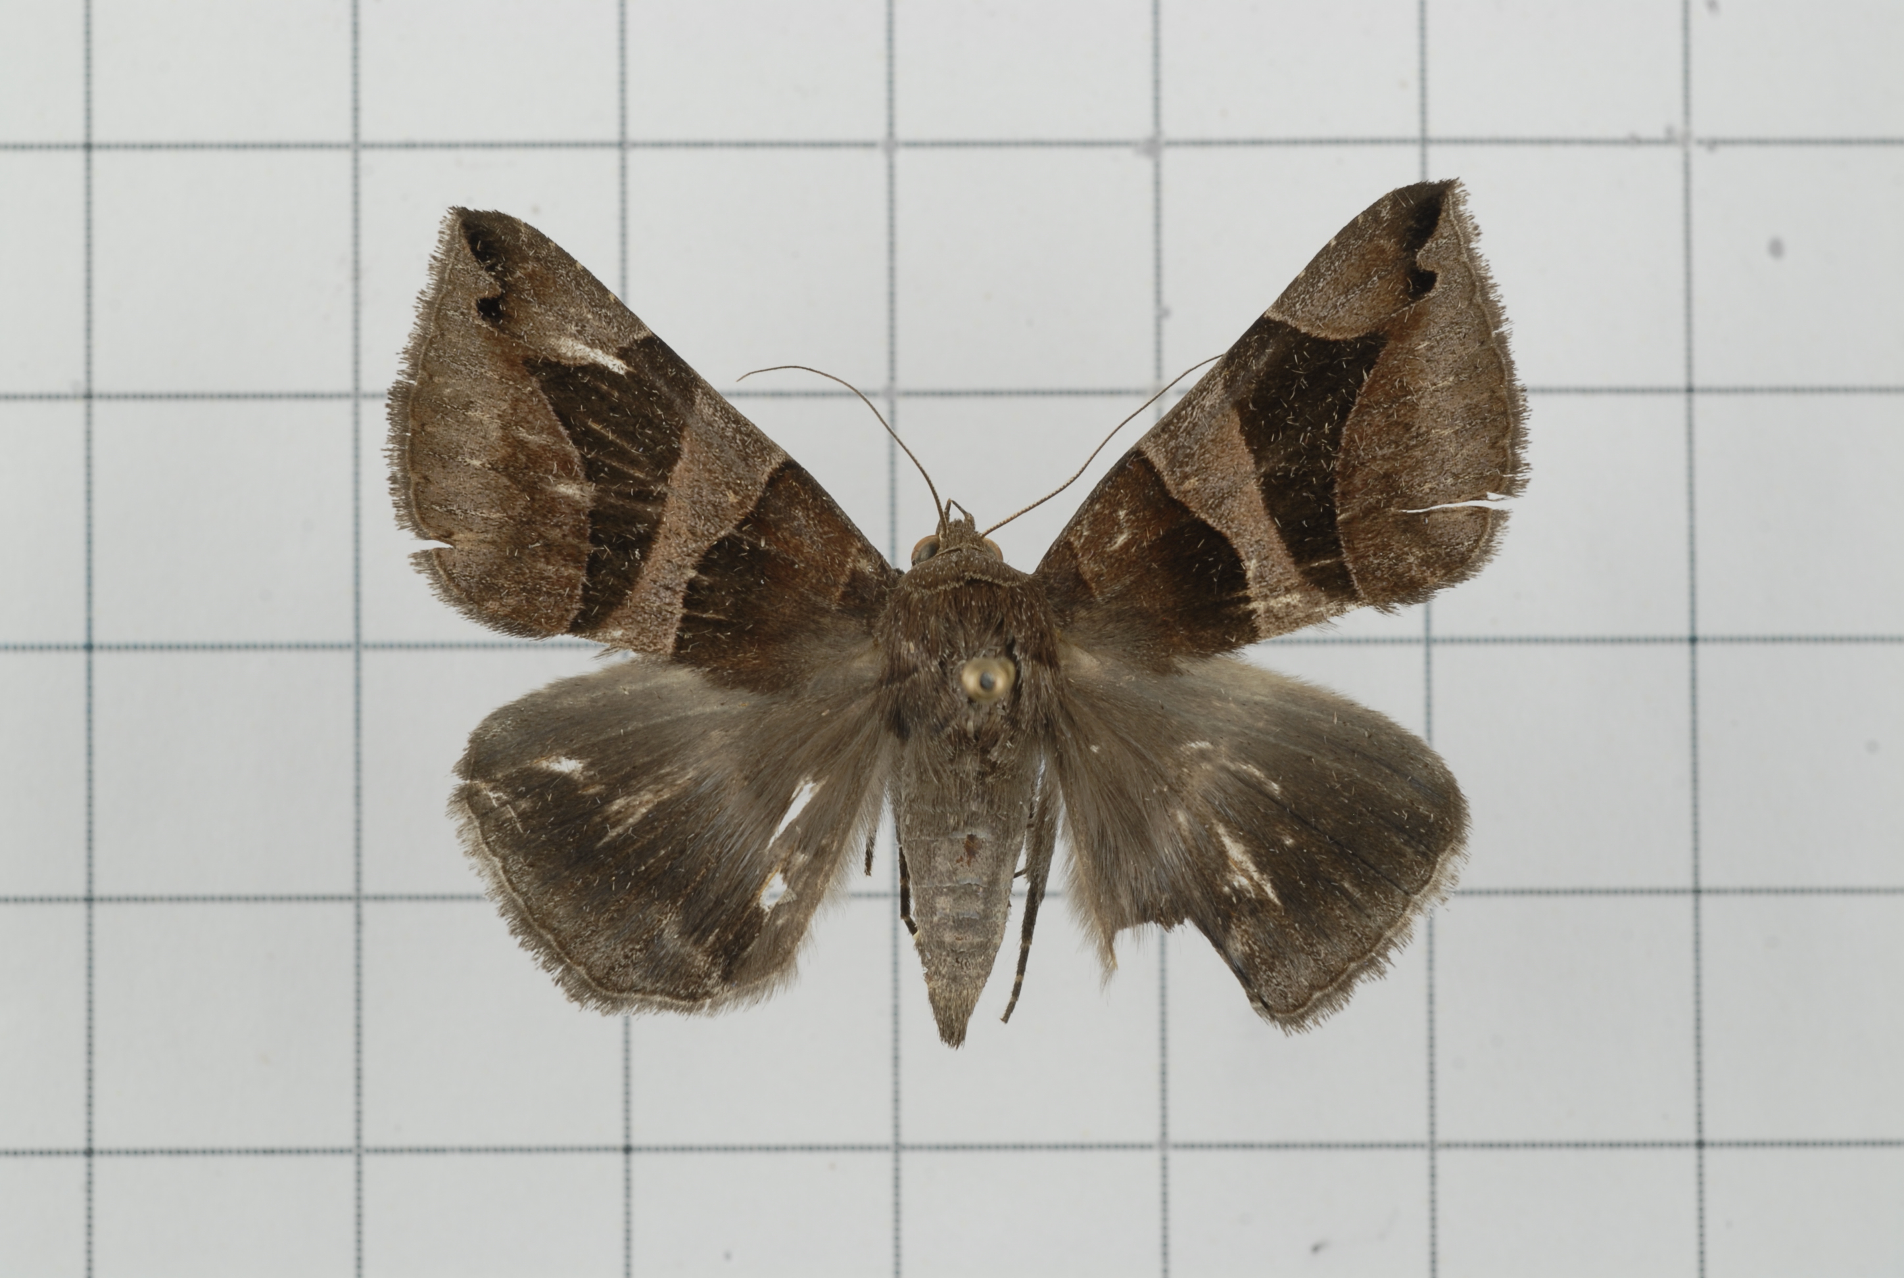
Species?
Bastilla arcuata
